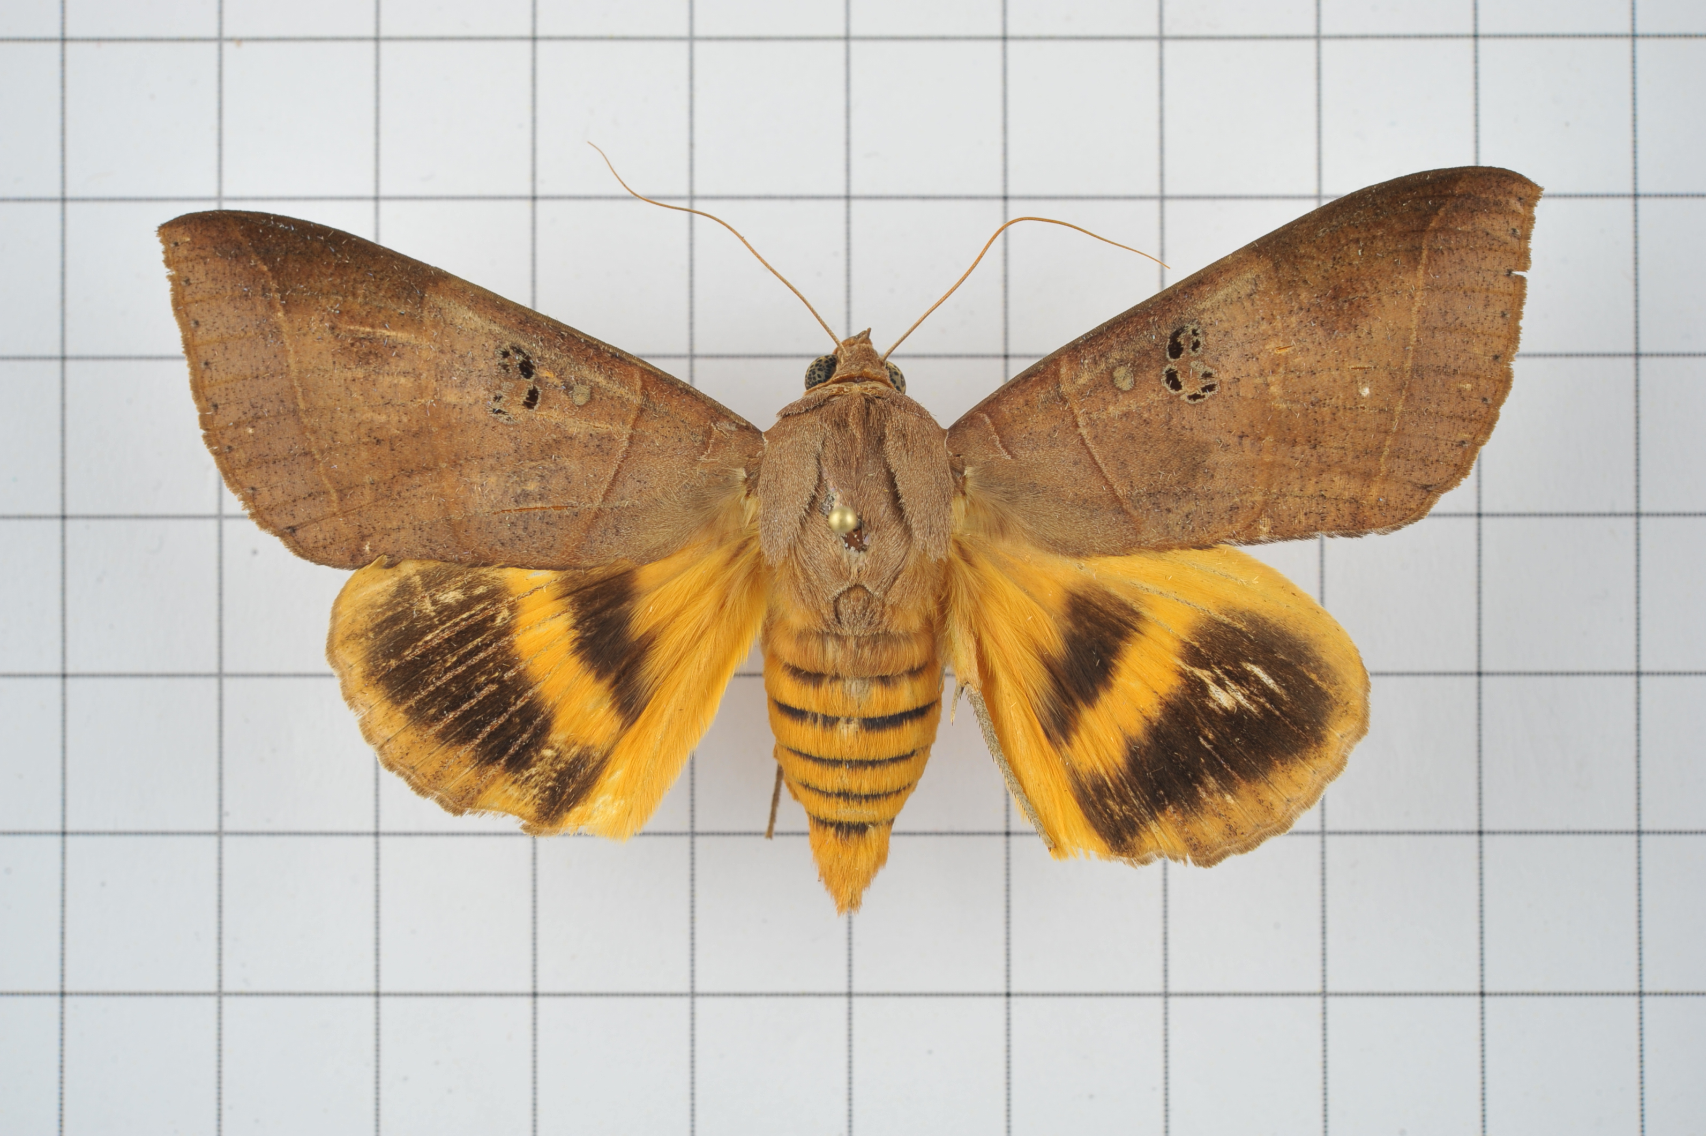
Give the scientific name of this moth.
Thyas coronata
